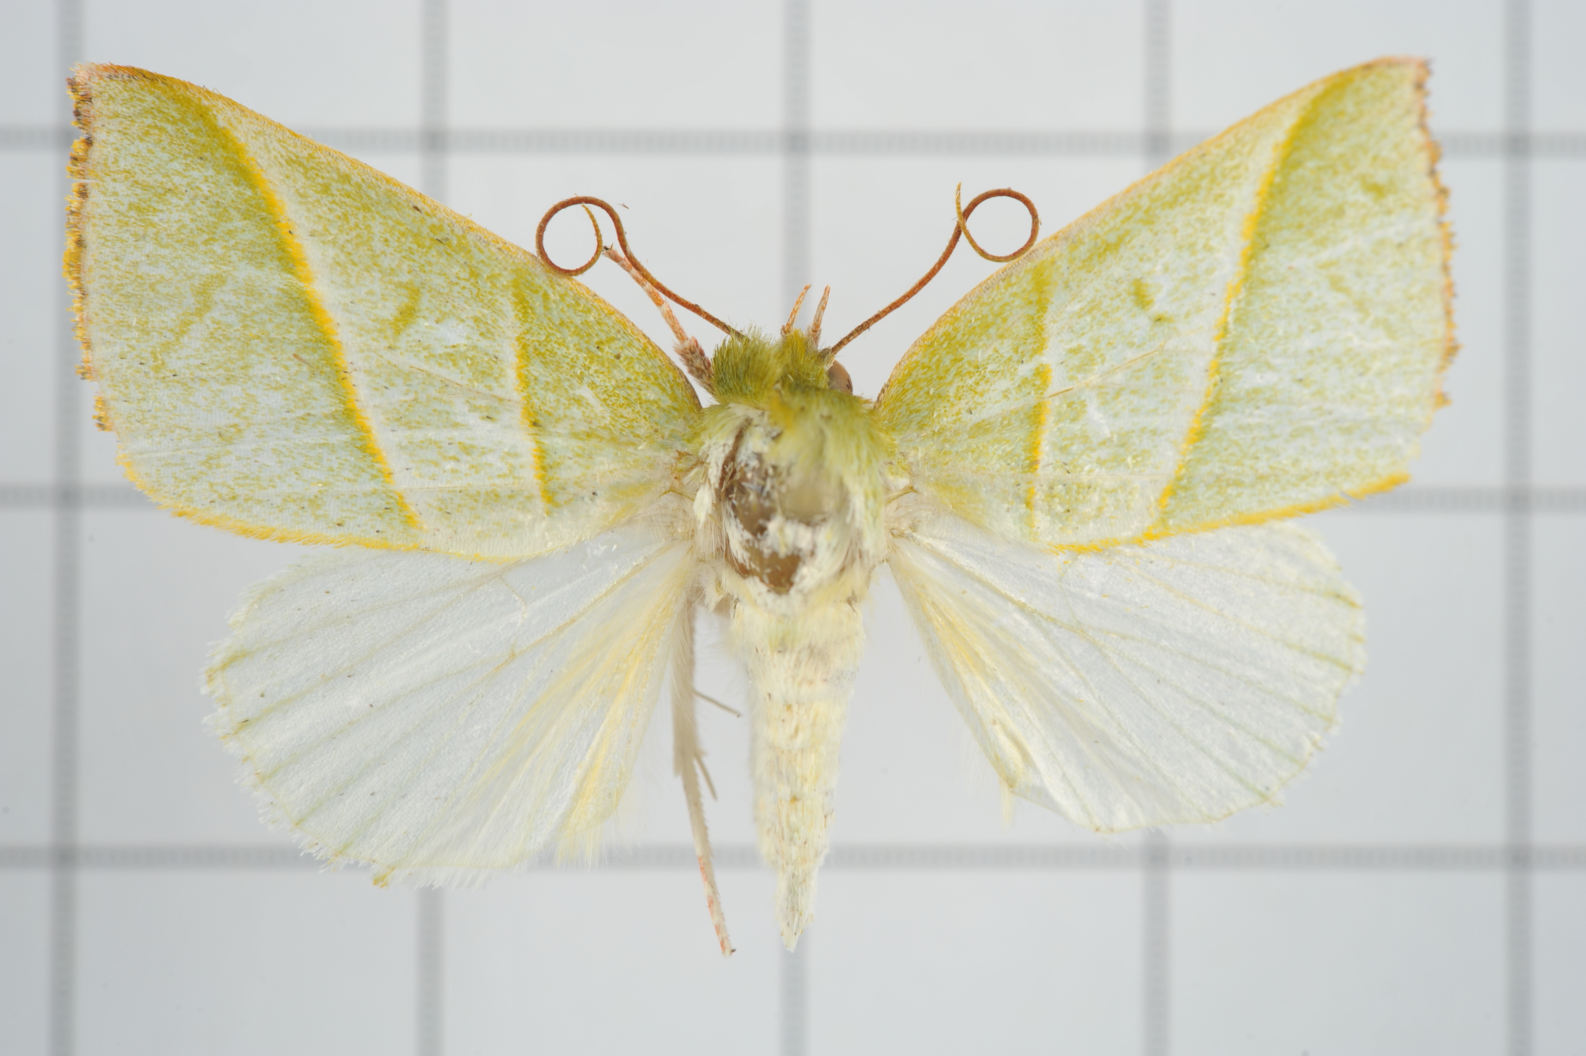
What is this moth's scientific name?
Hylophilodes tsukusensis
